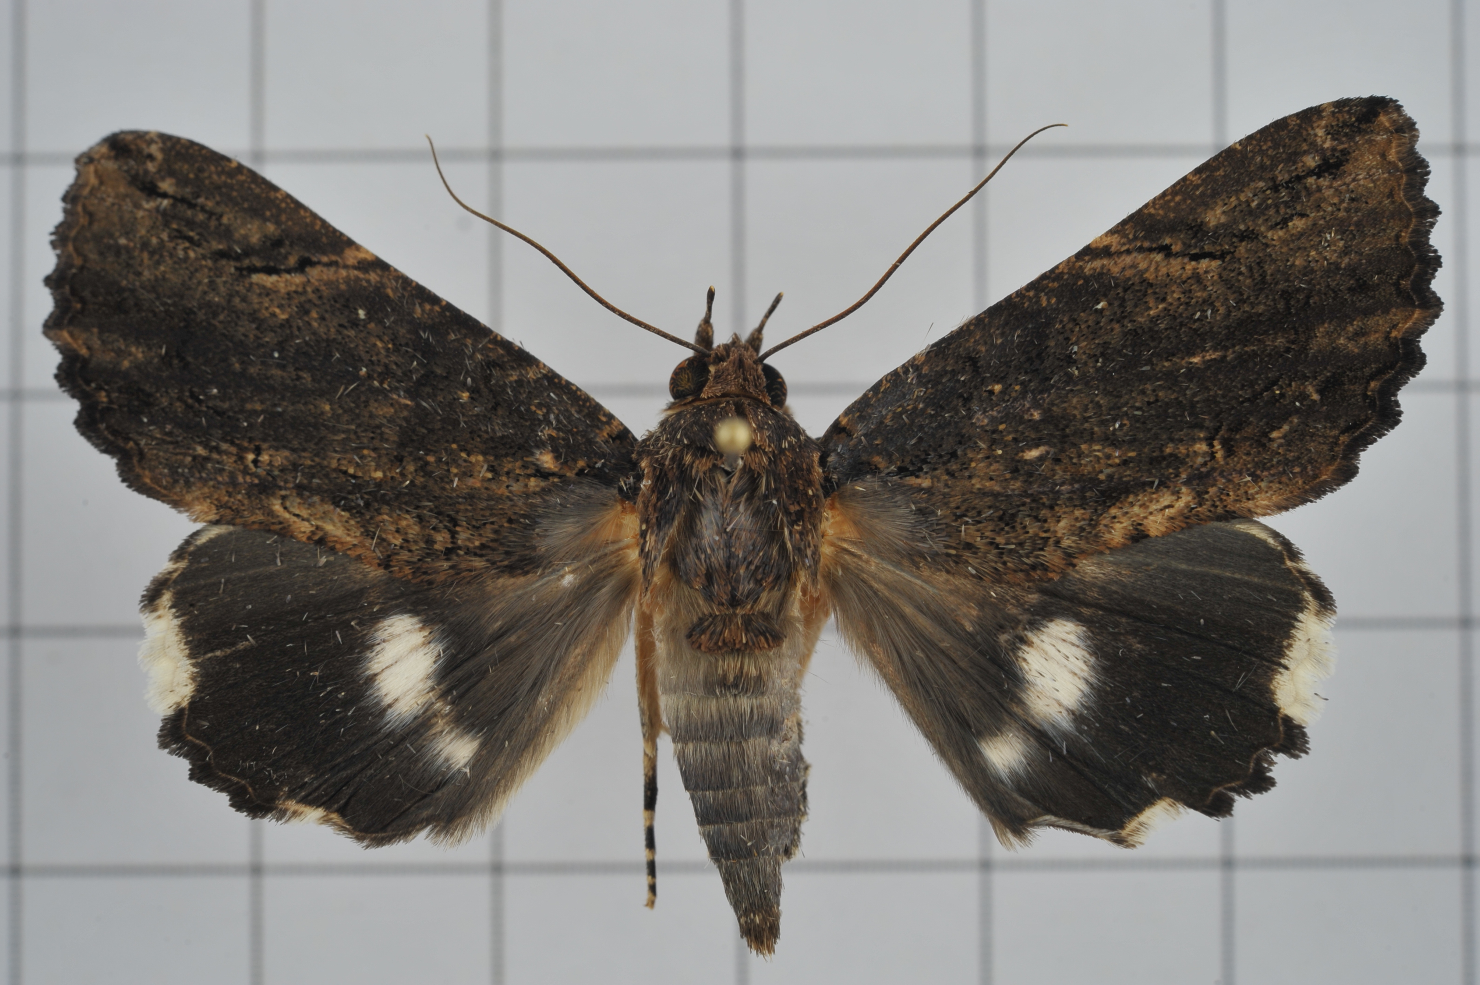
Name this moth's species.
Ercheia cyllaria
